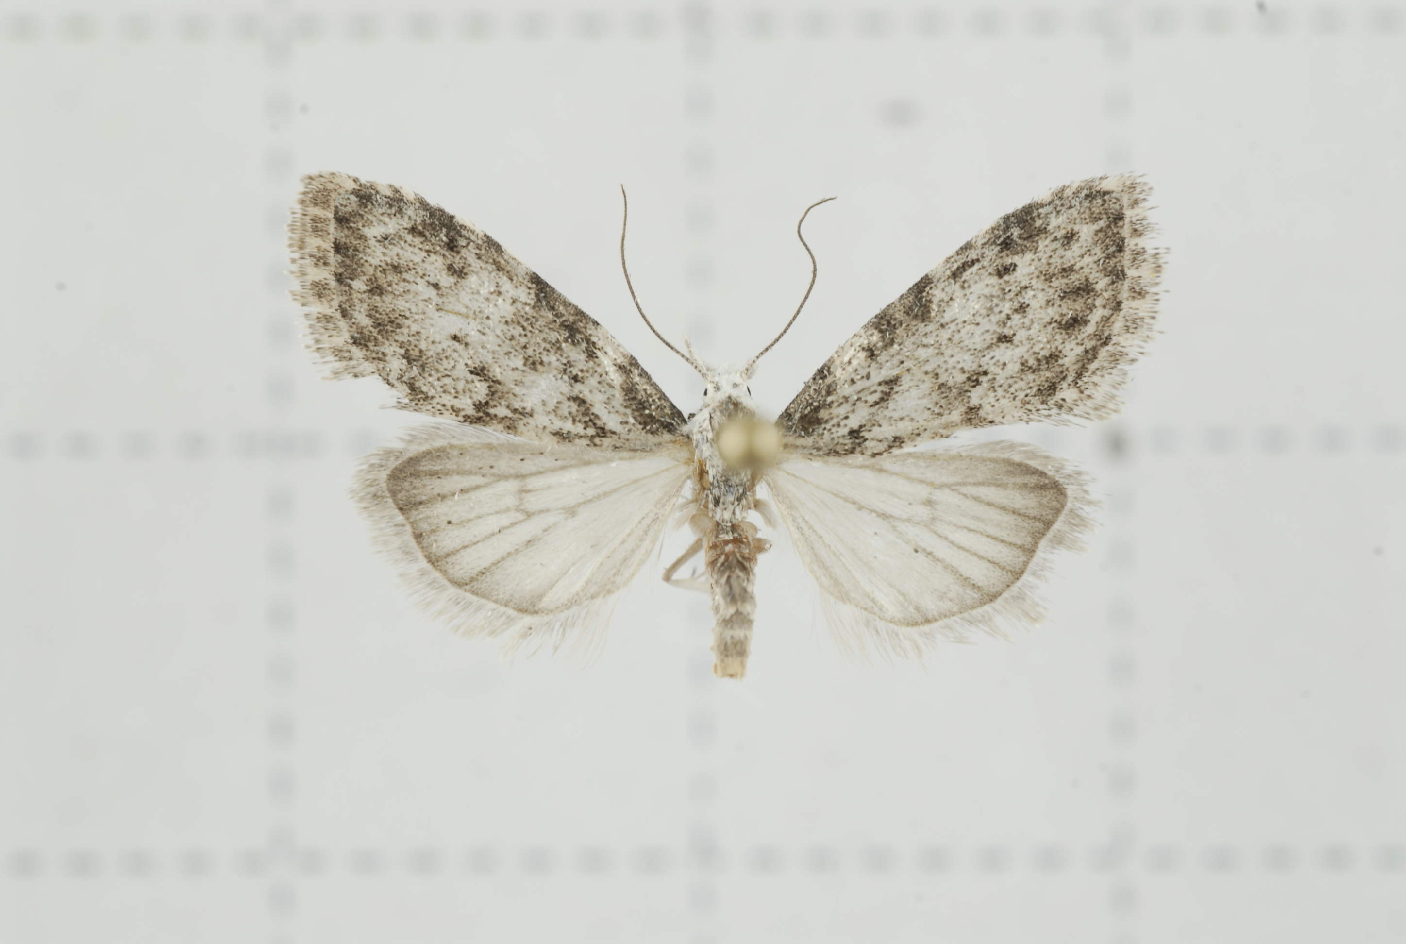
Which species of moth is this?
Manoba phaeochroa
